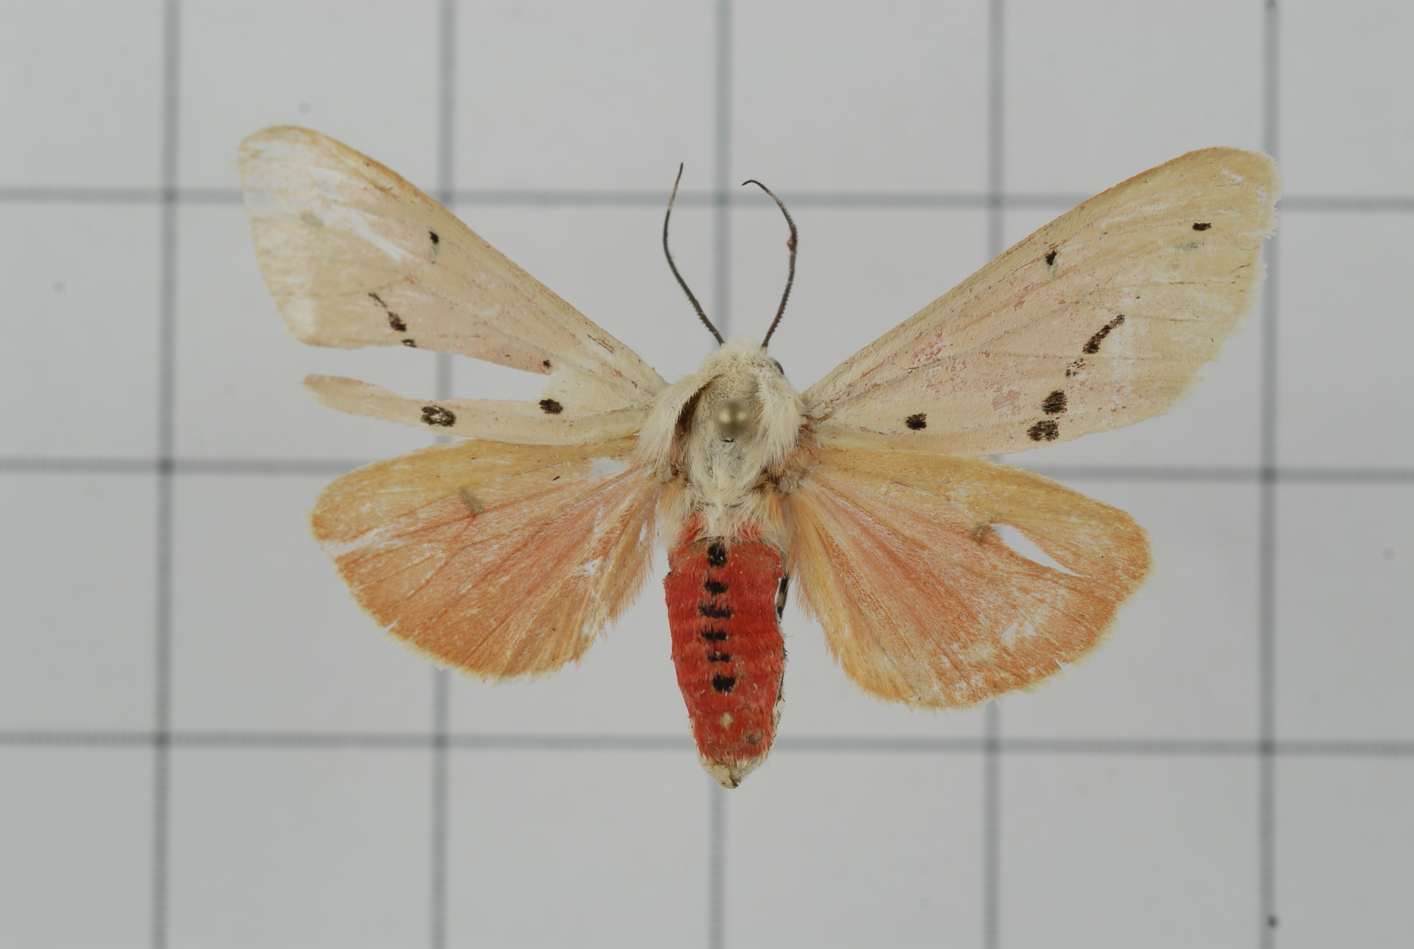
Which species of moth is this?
Spilarctia subcarnea
